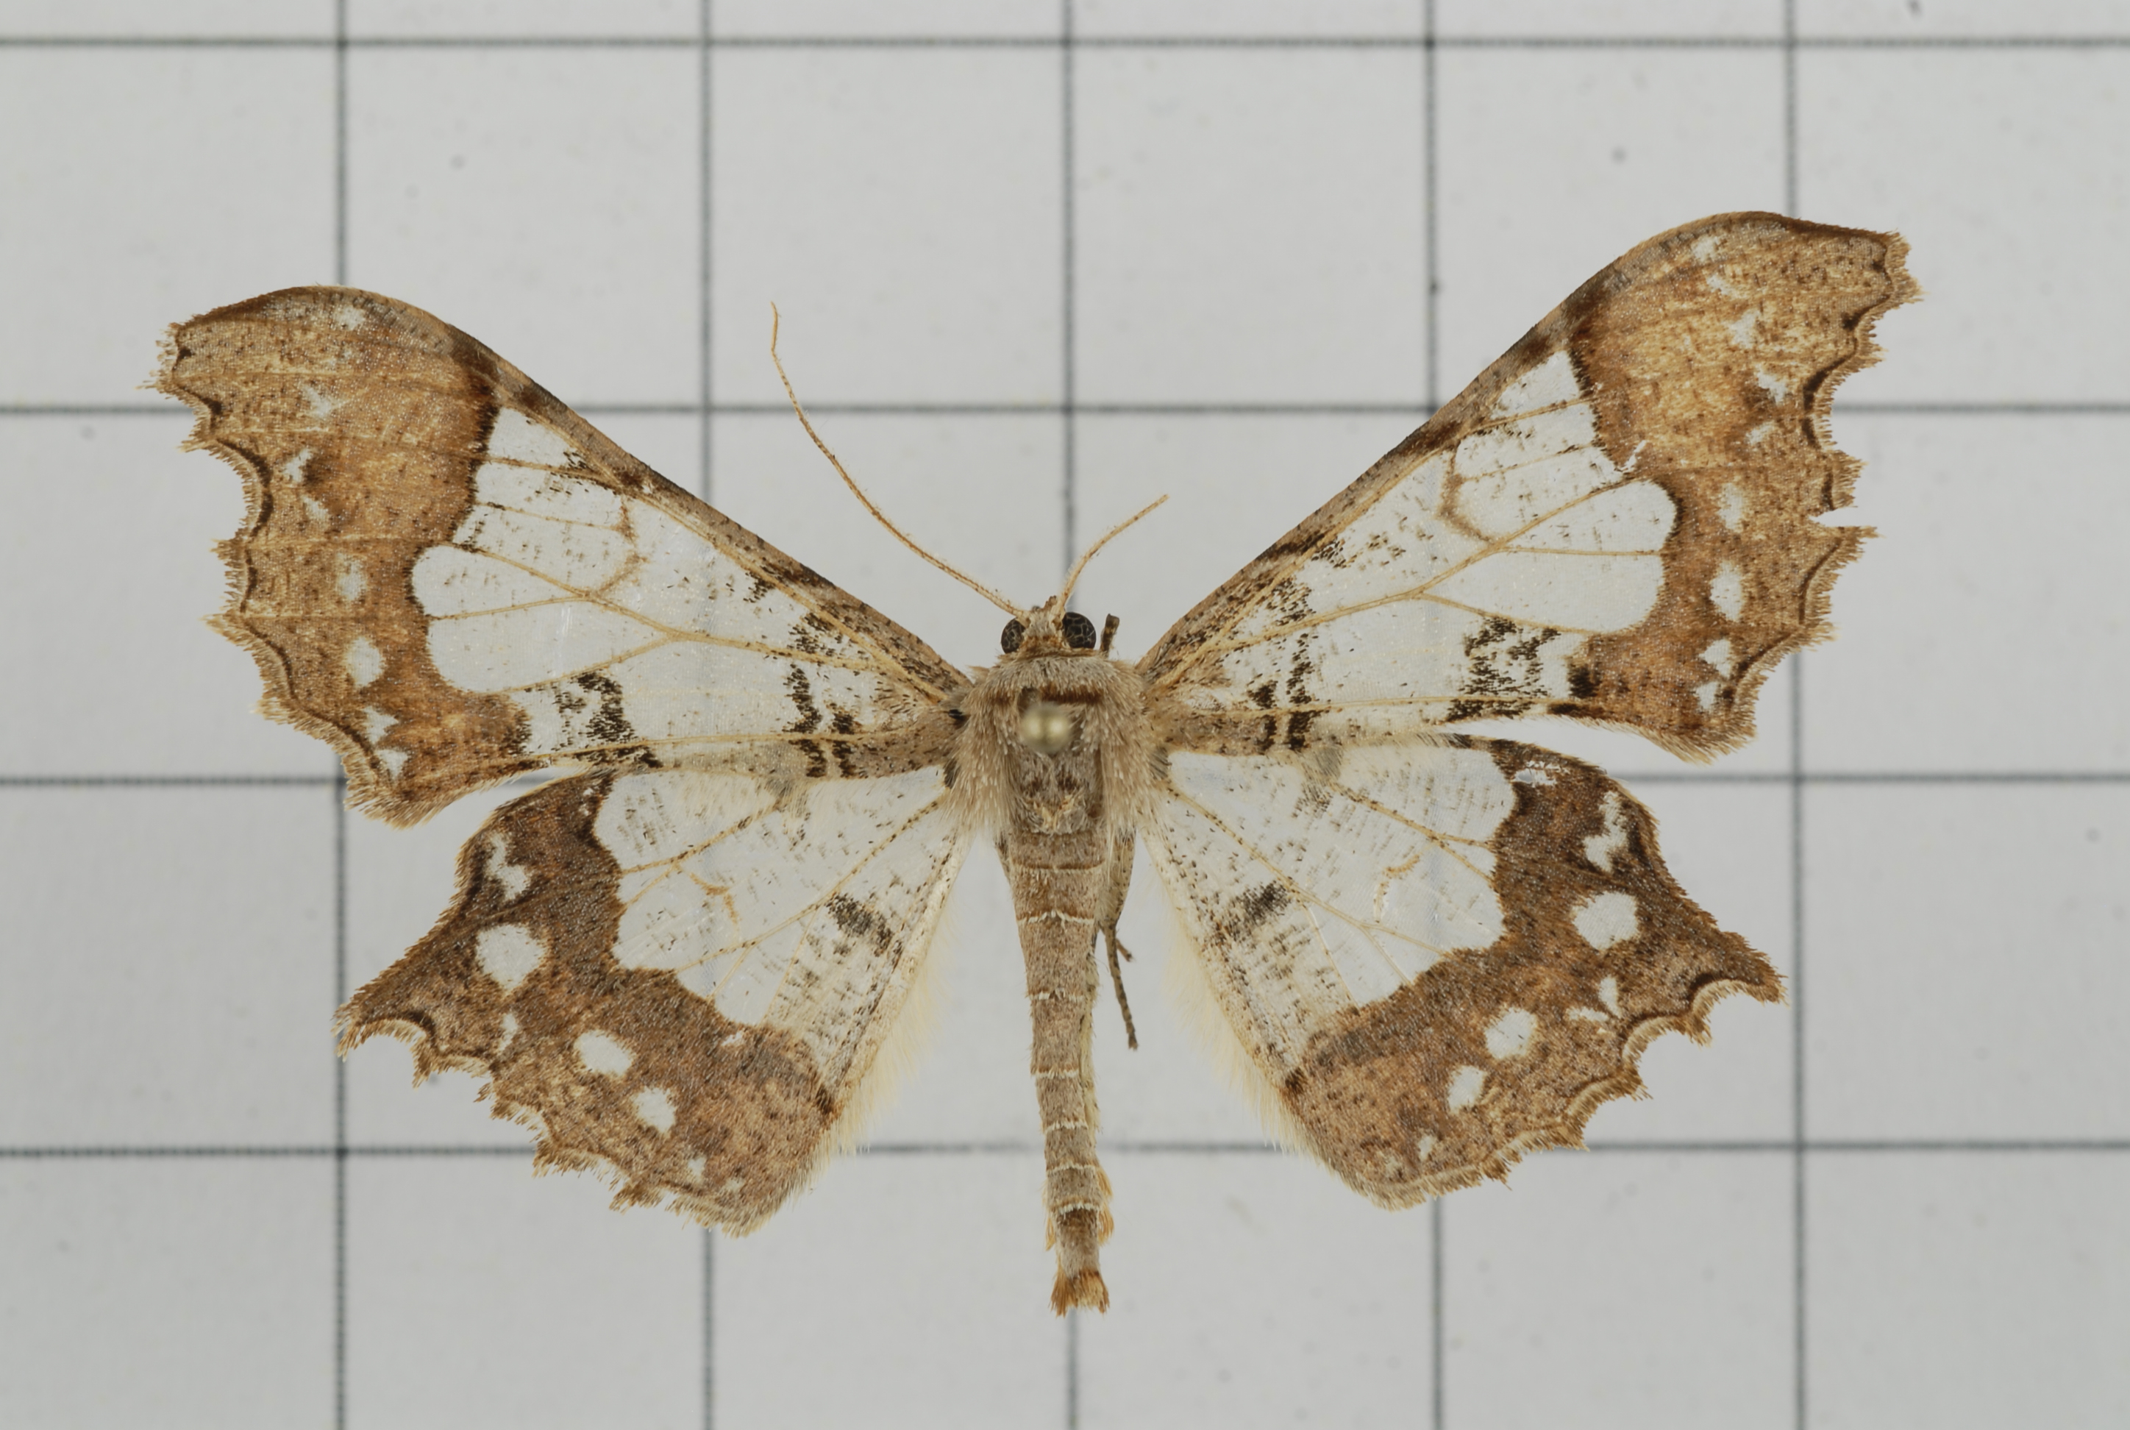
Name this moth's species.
Krananda semihyalina
